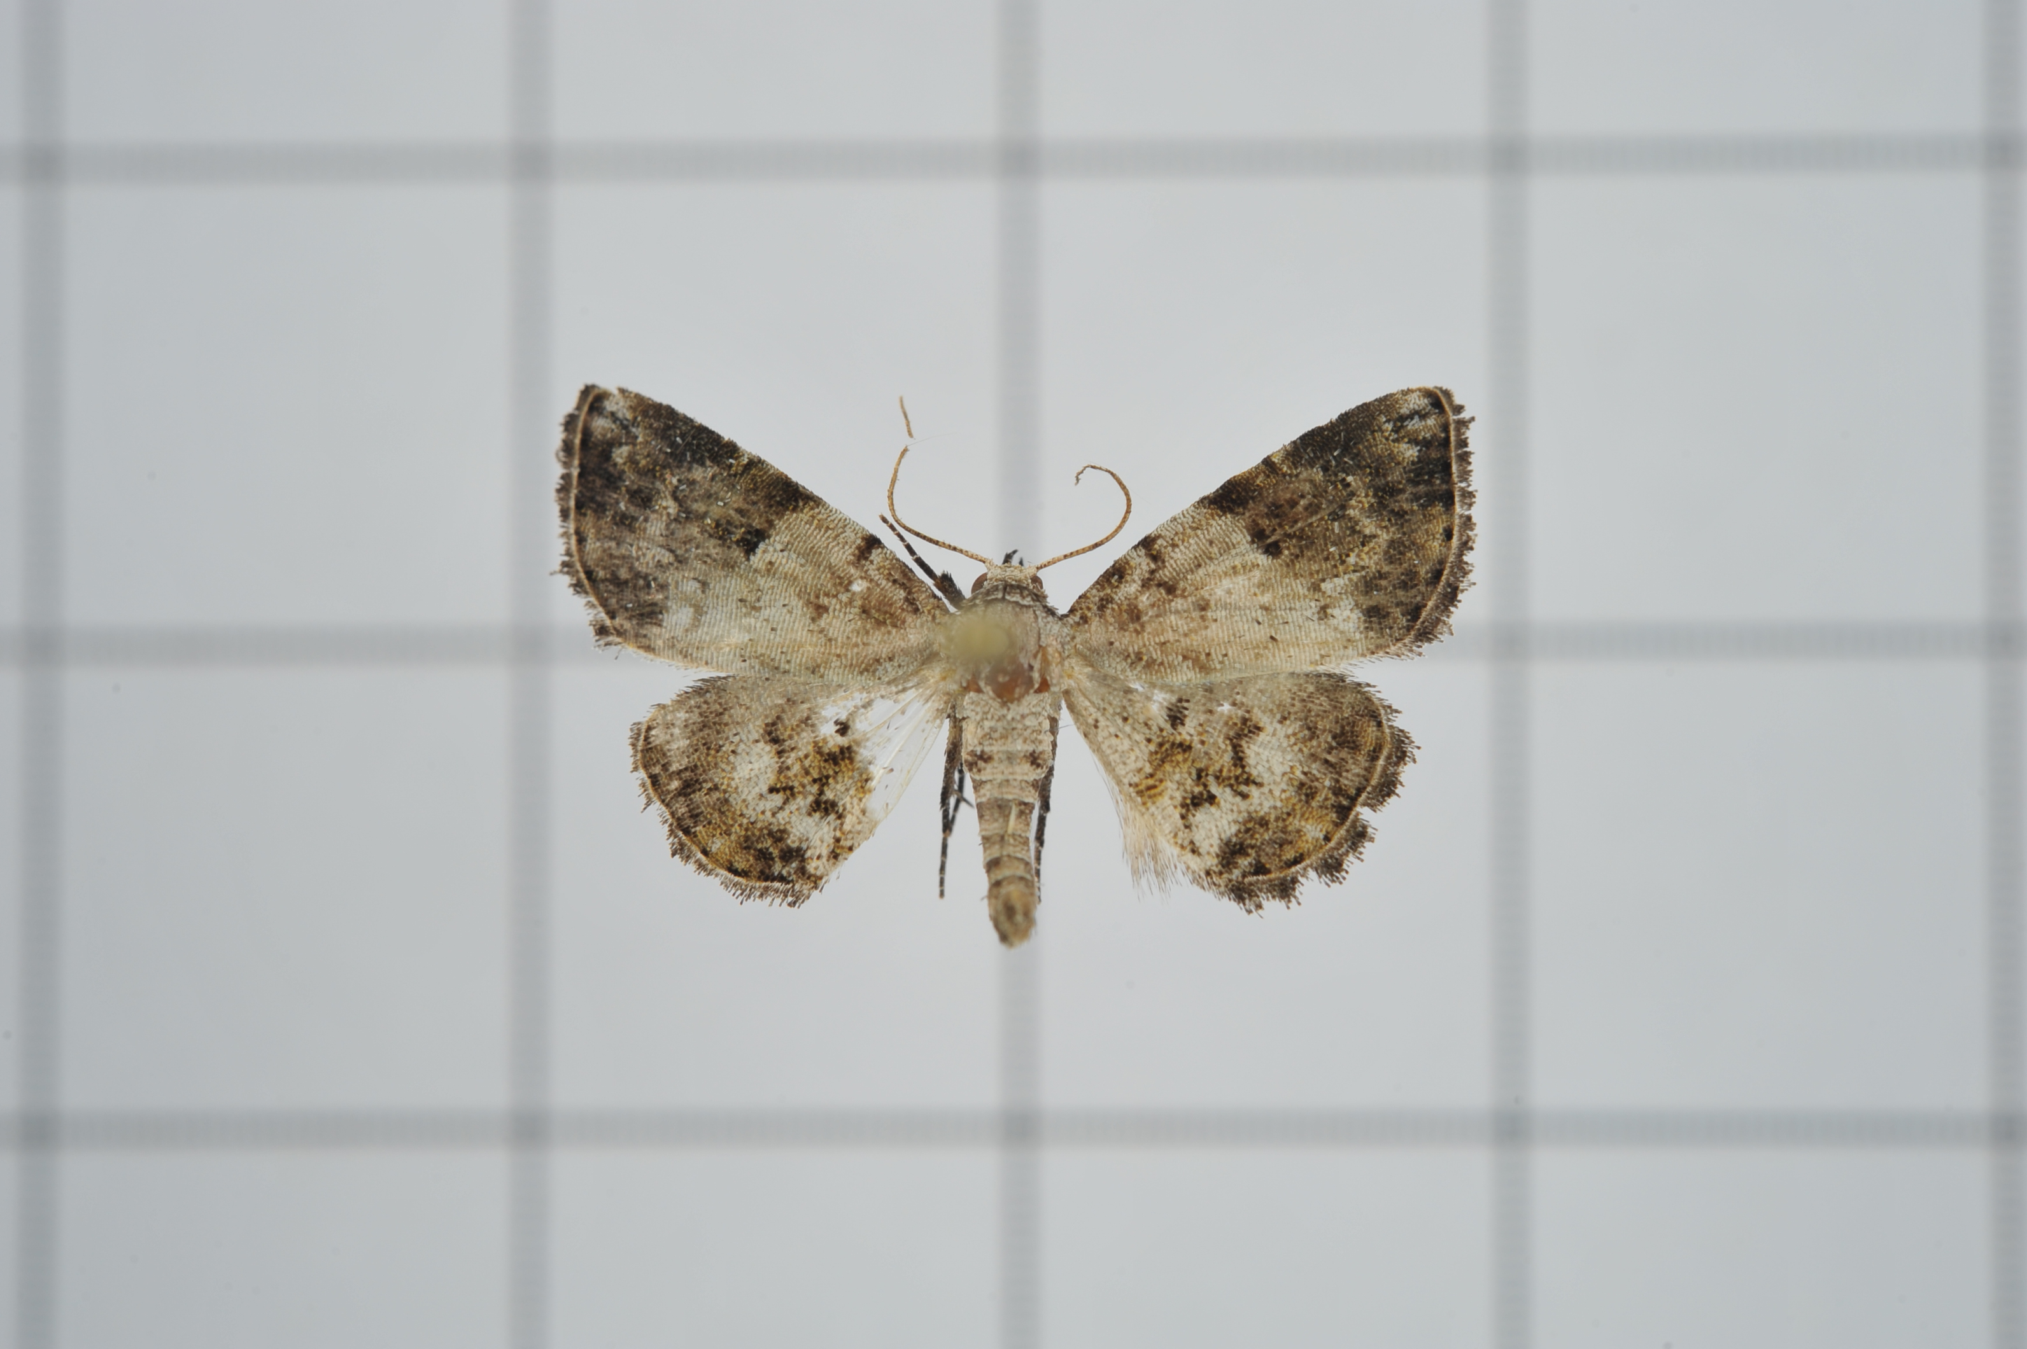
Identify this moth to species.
Mataeomera semialba
